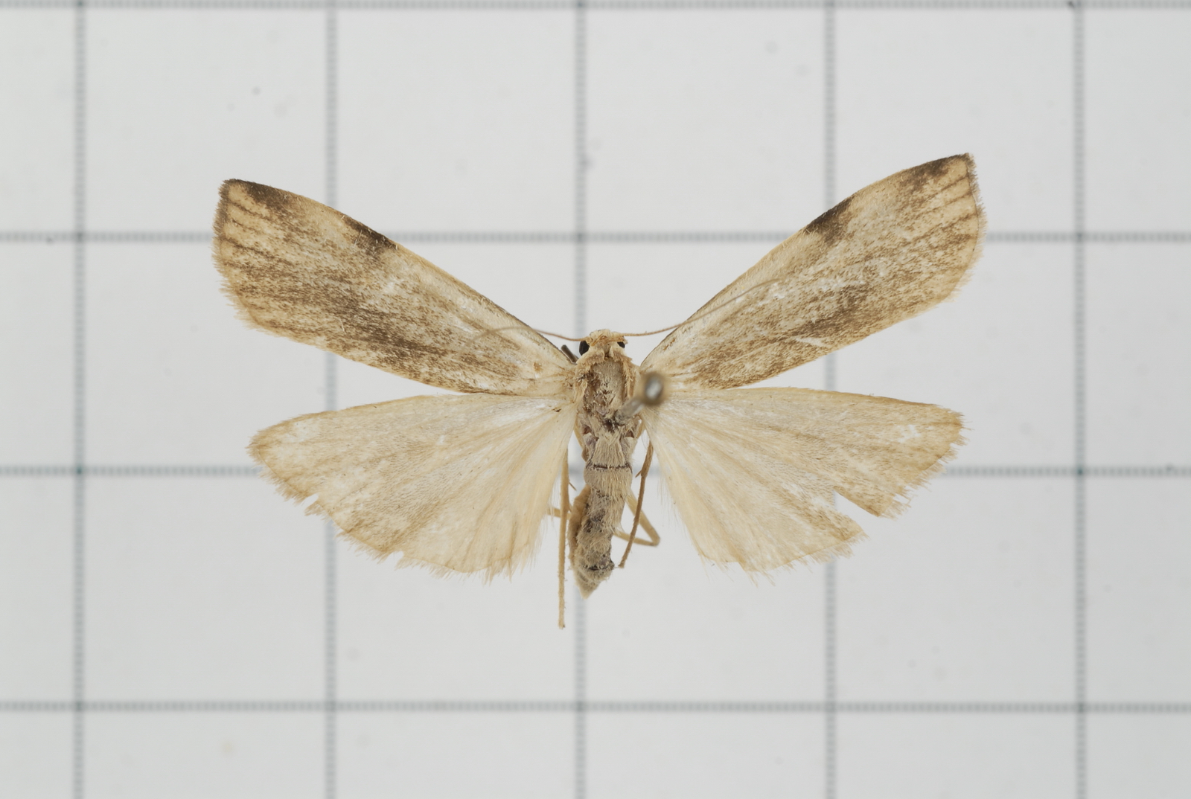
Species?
Chinasa costalis bicoloriceps
